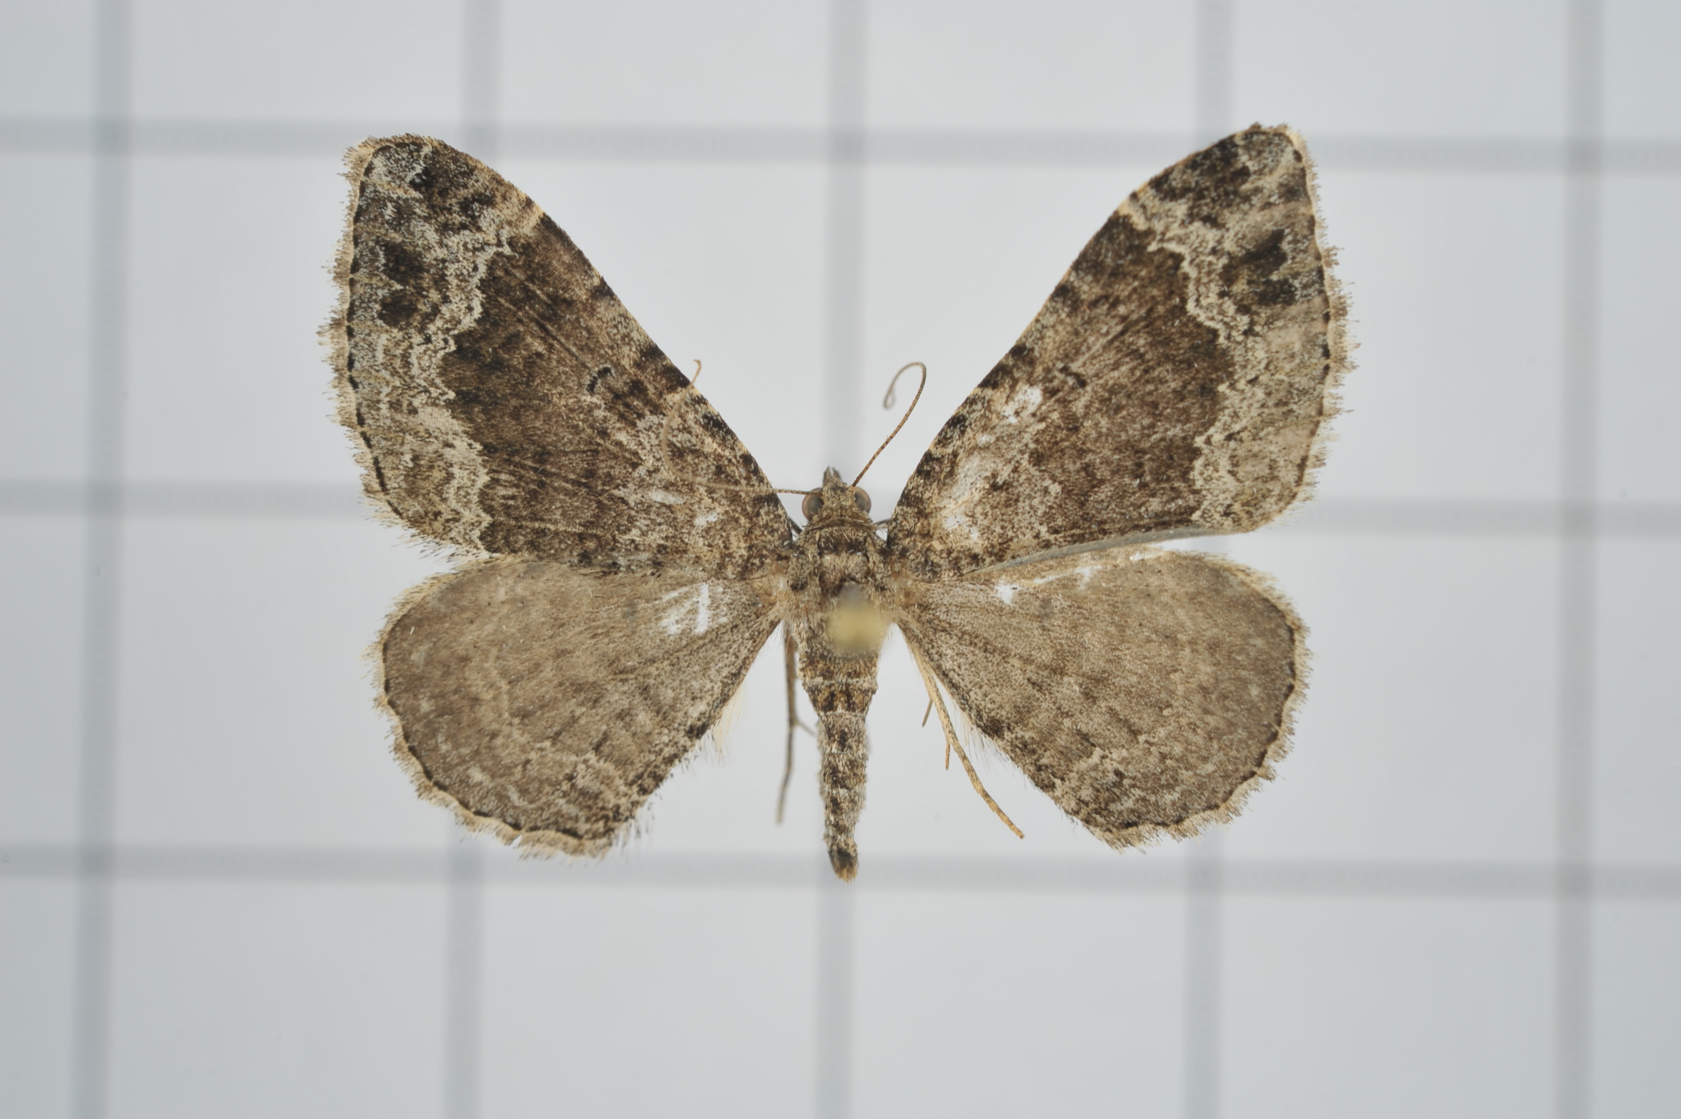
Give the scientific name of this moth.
Xanthorhoe saturata
